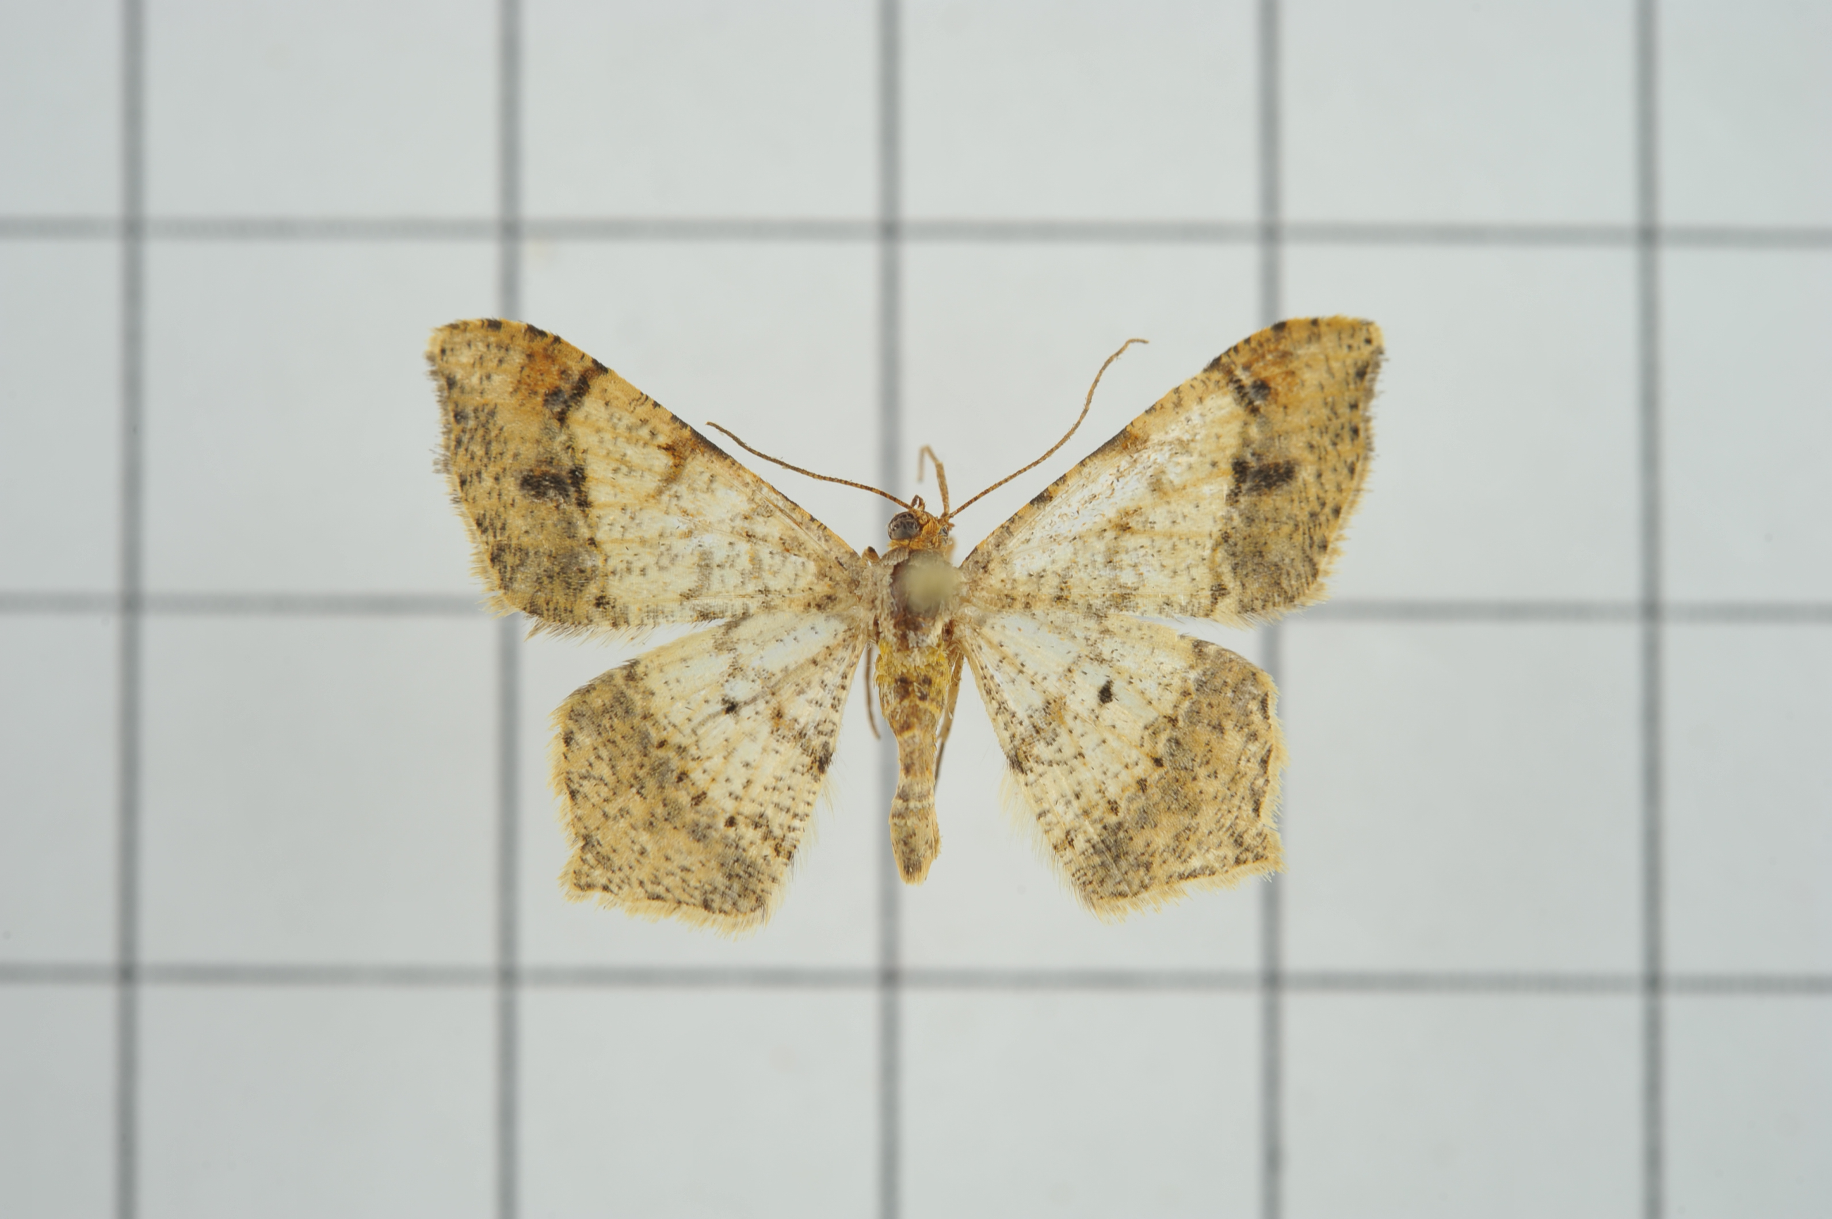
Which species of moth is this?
Macaria abydata
